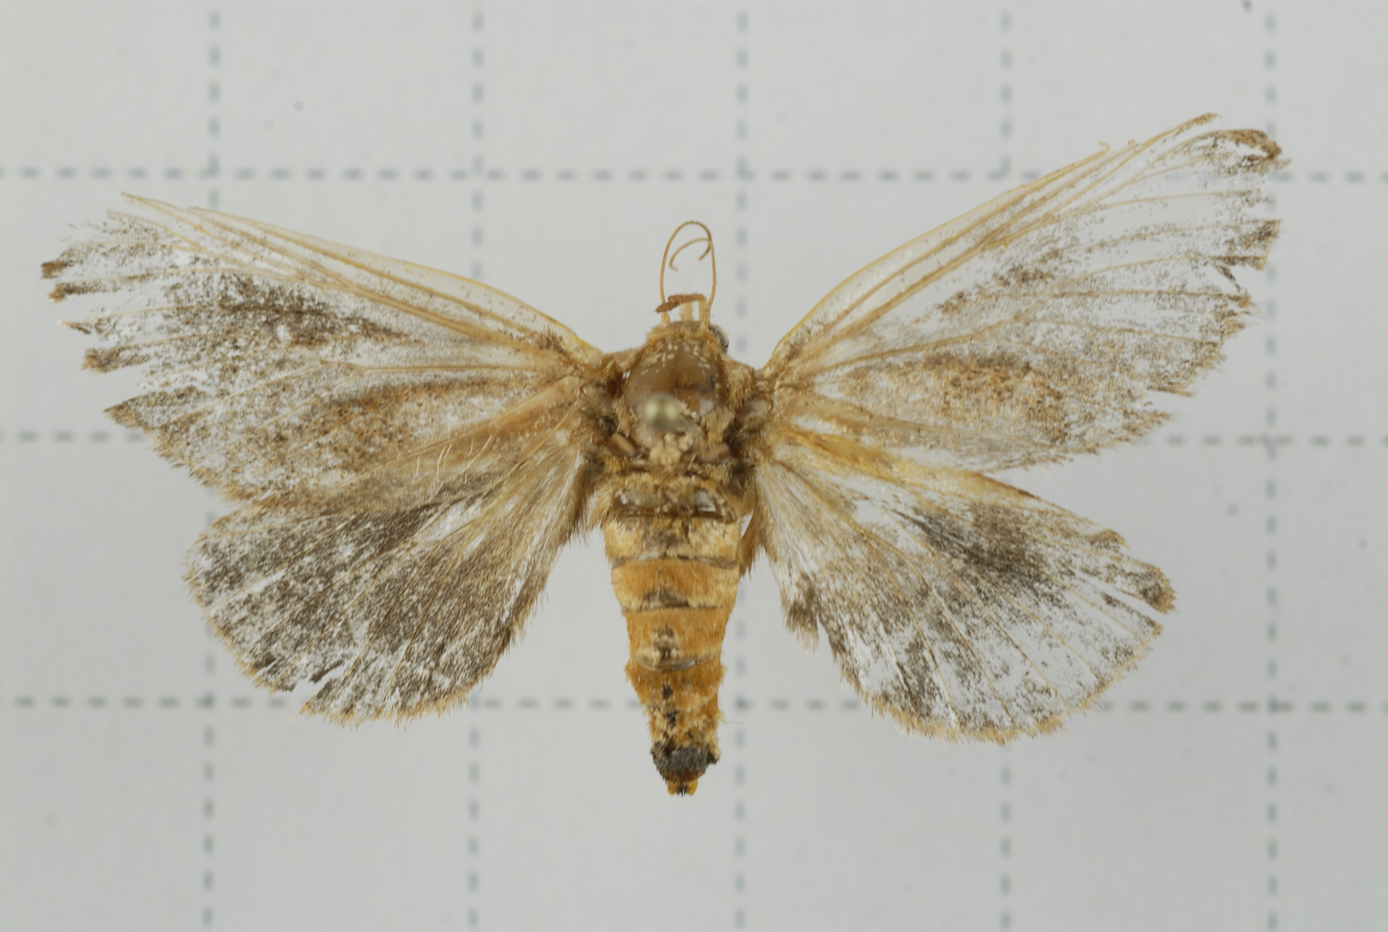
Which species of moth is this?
Narosoideus vulpina
